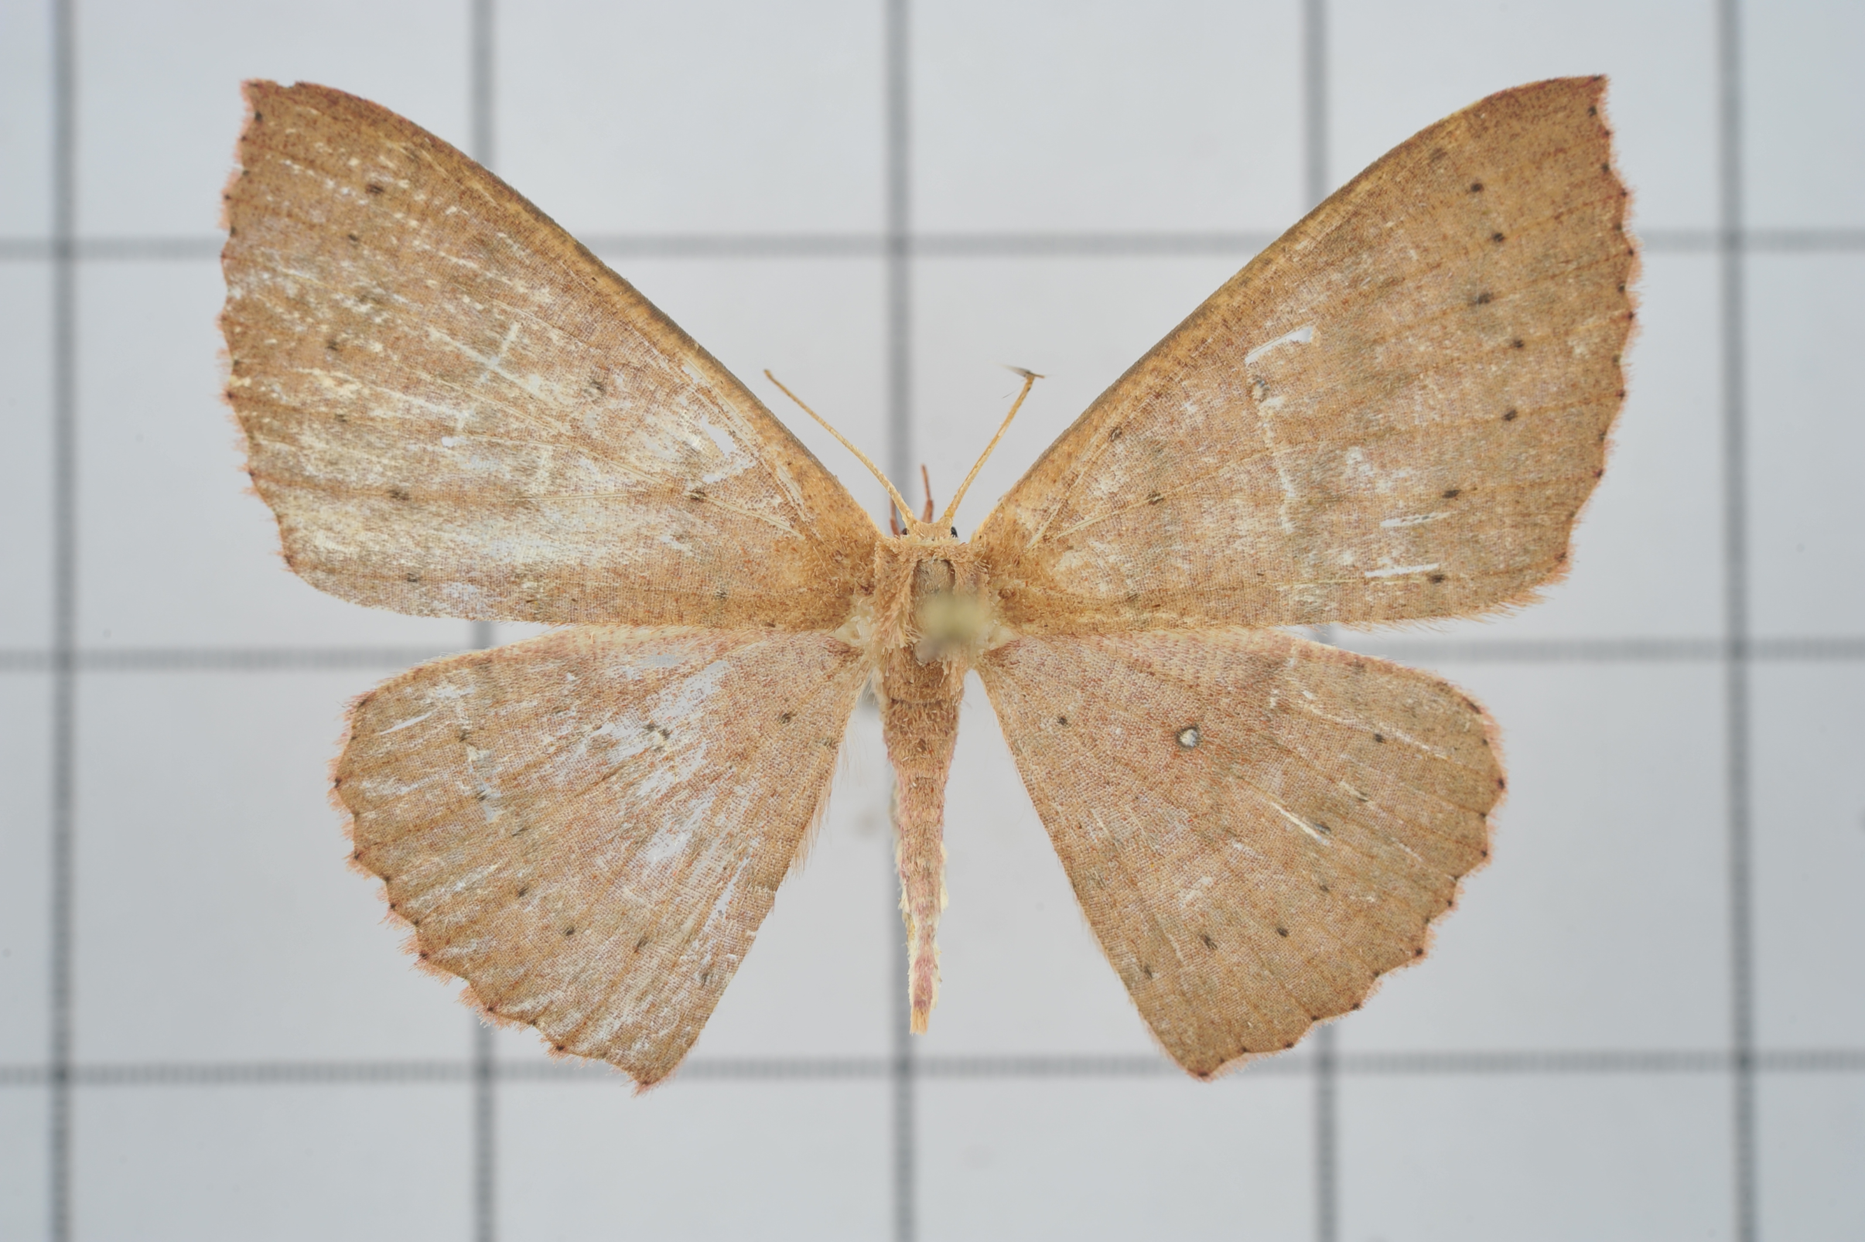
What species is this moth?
Perixera absconditaria
